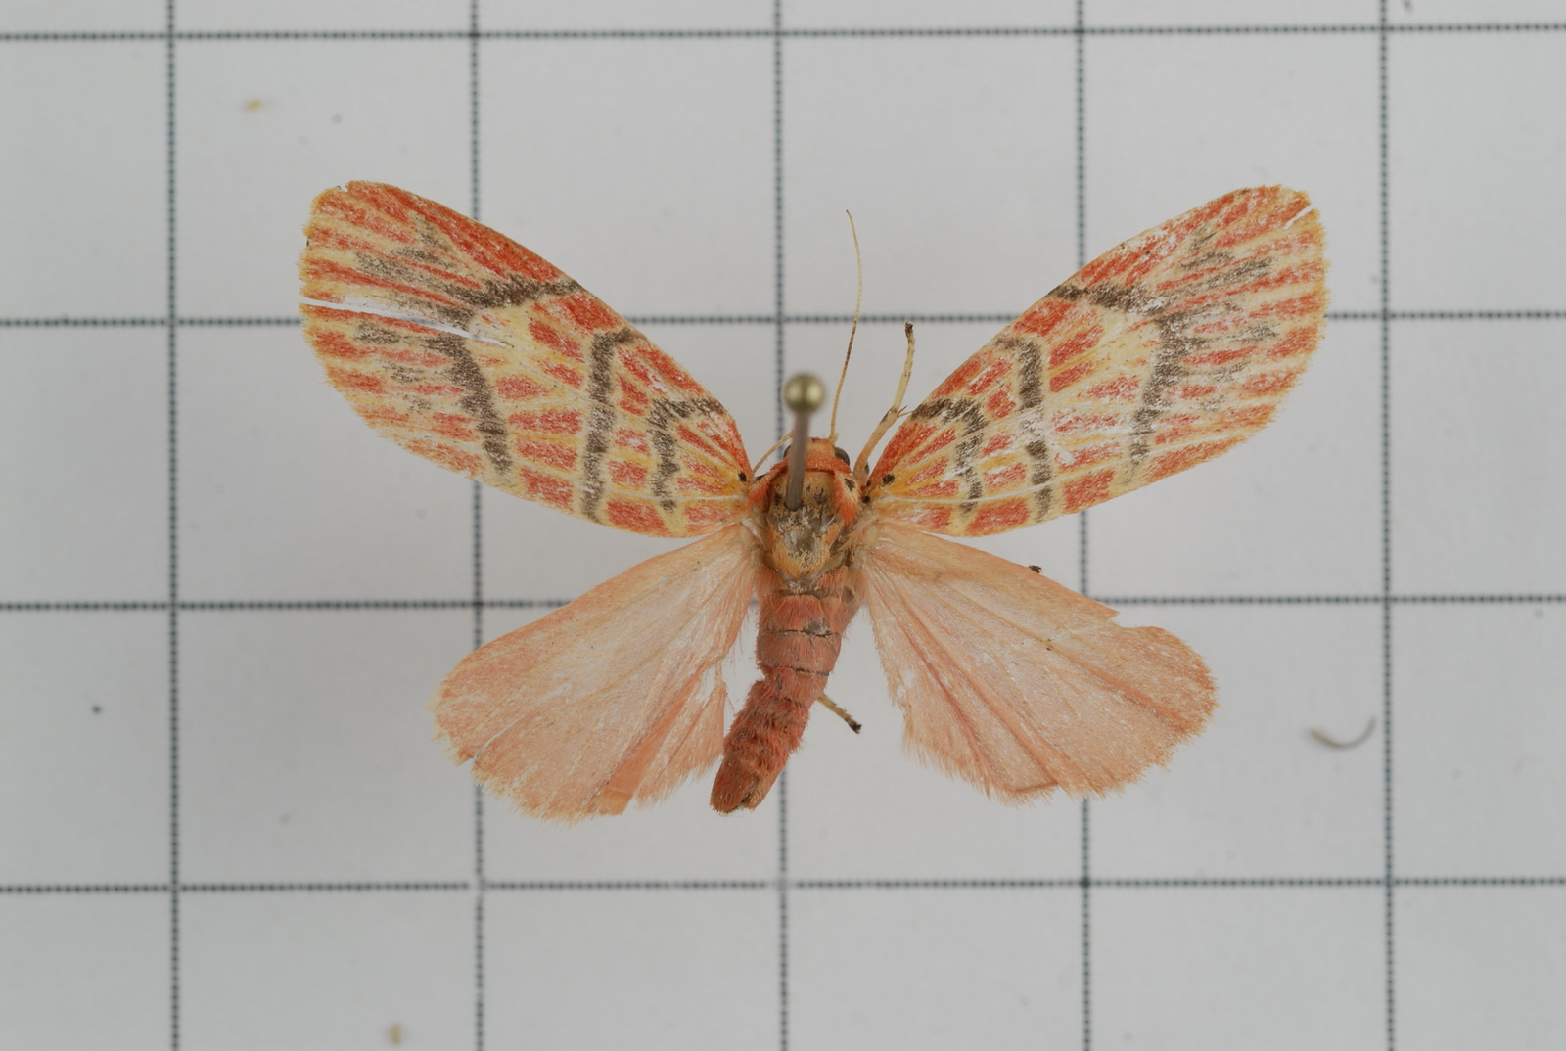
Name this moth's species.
Barsine sauteri
